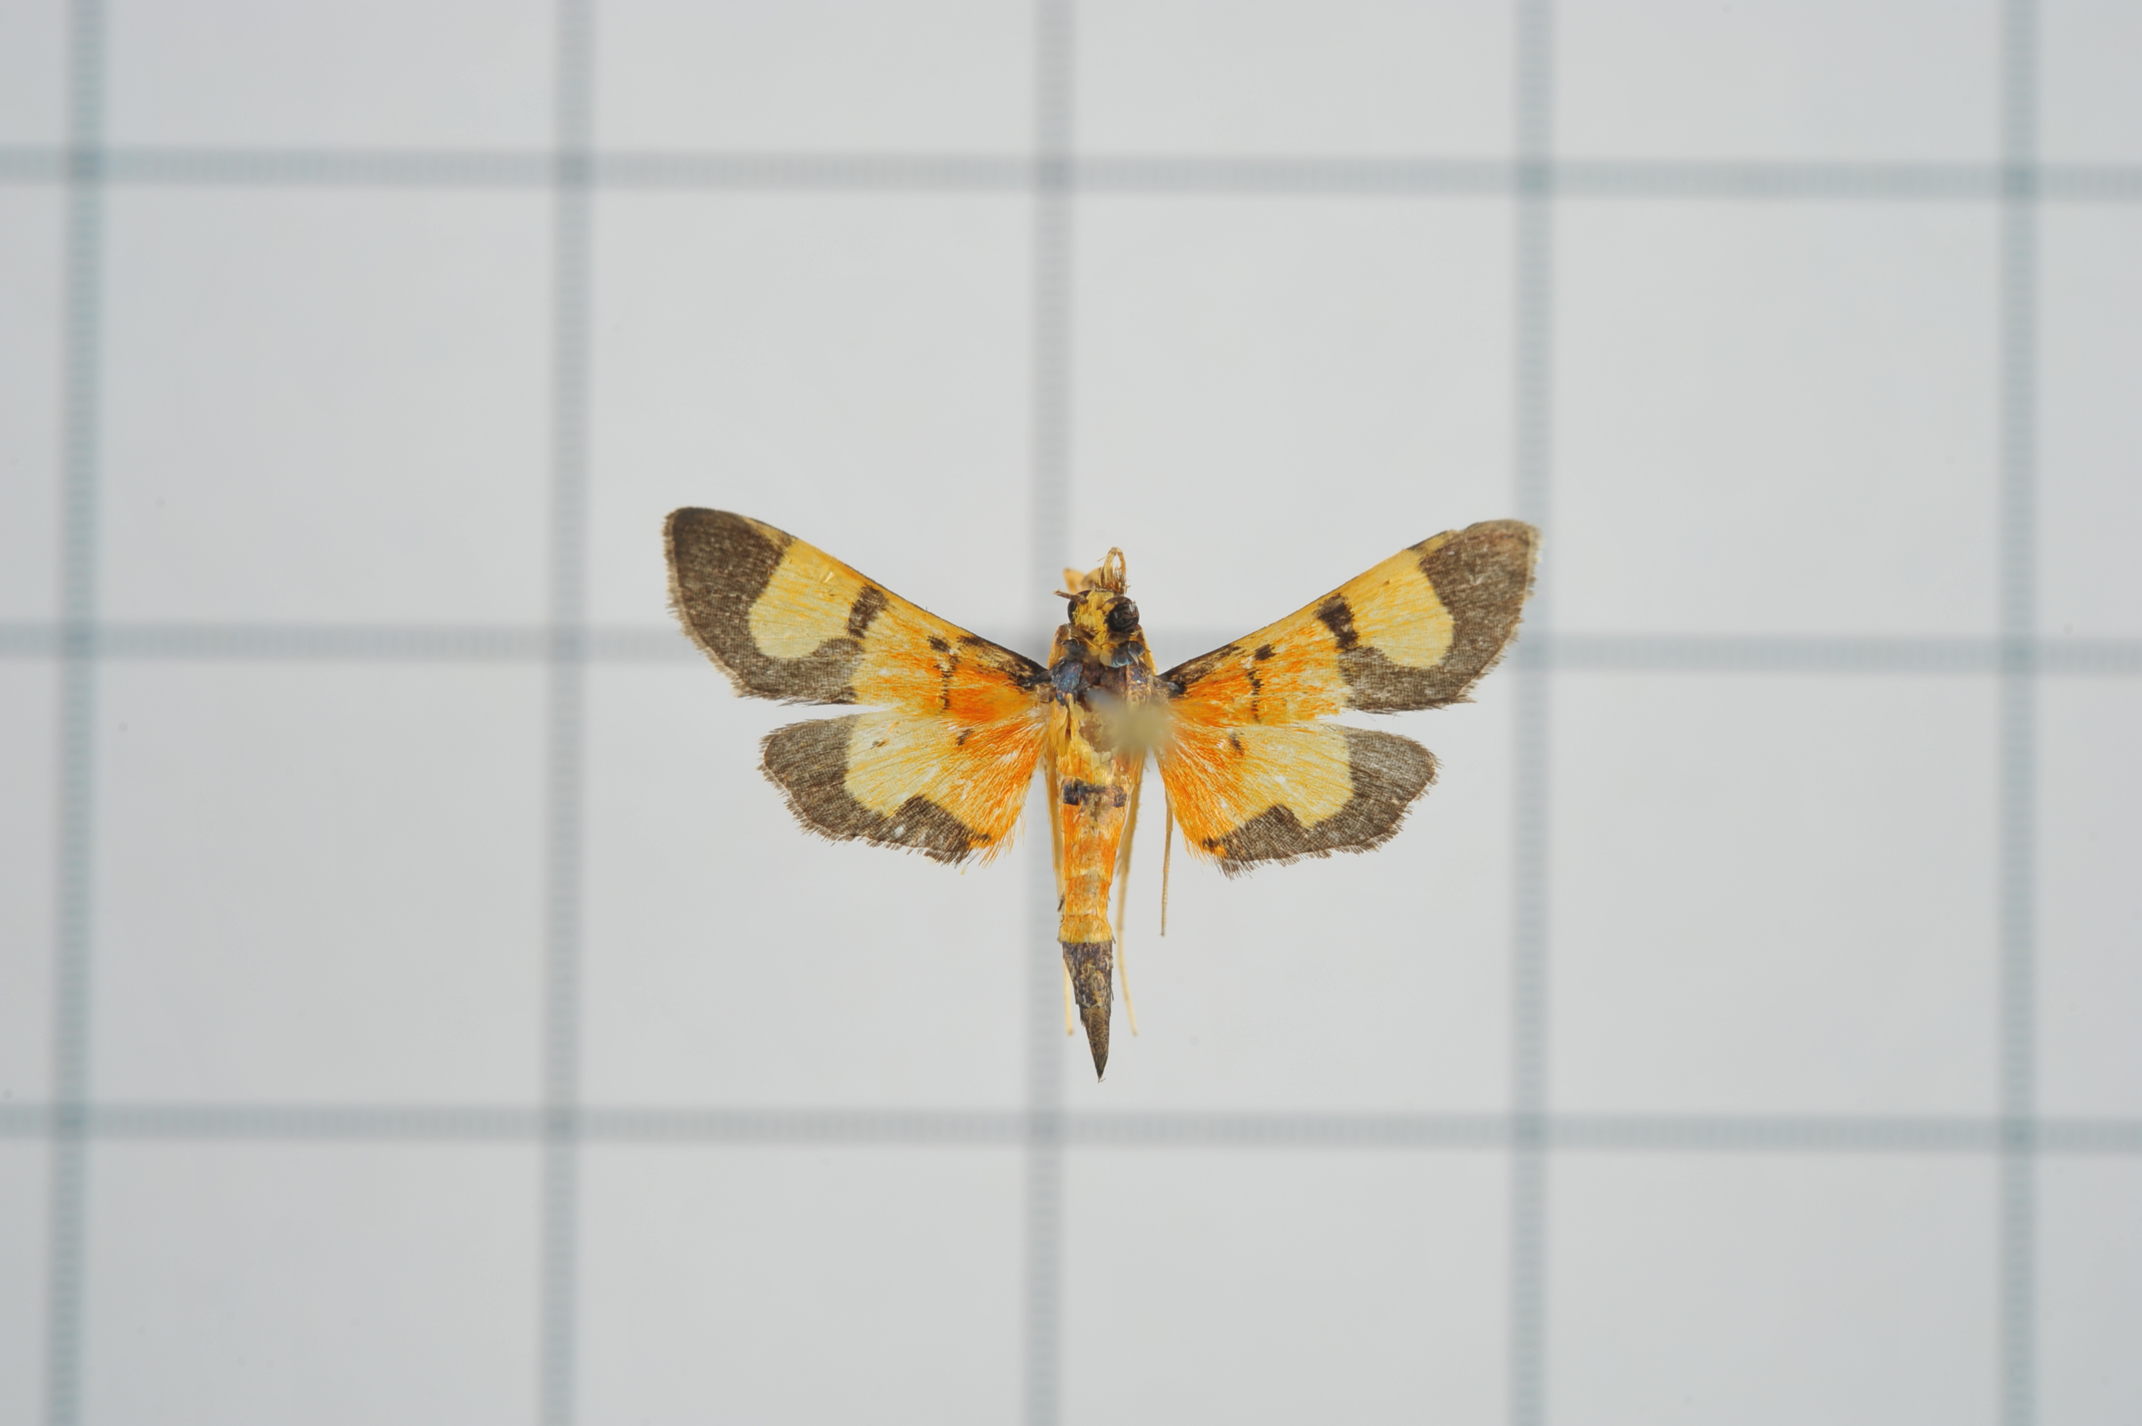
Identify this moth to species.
Aethaloessa calidalis tiphalis
